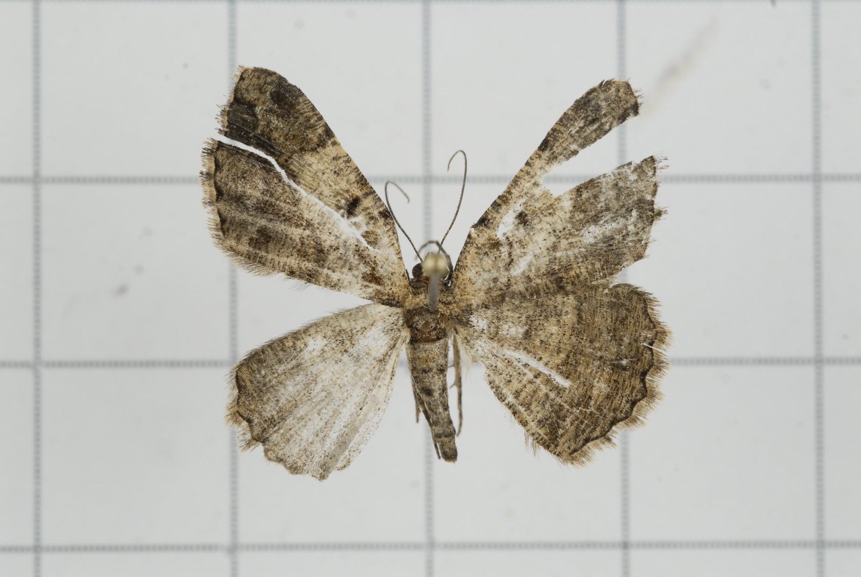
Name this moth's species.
Psilalcis pulveraria
